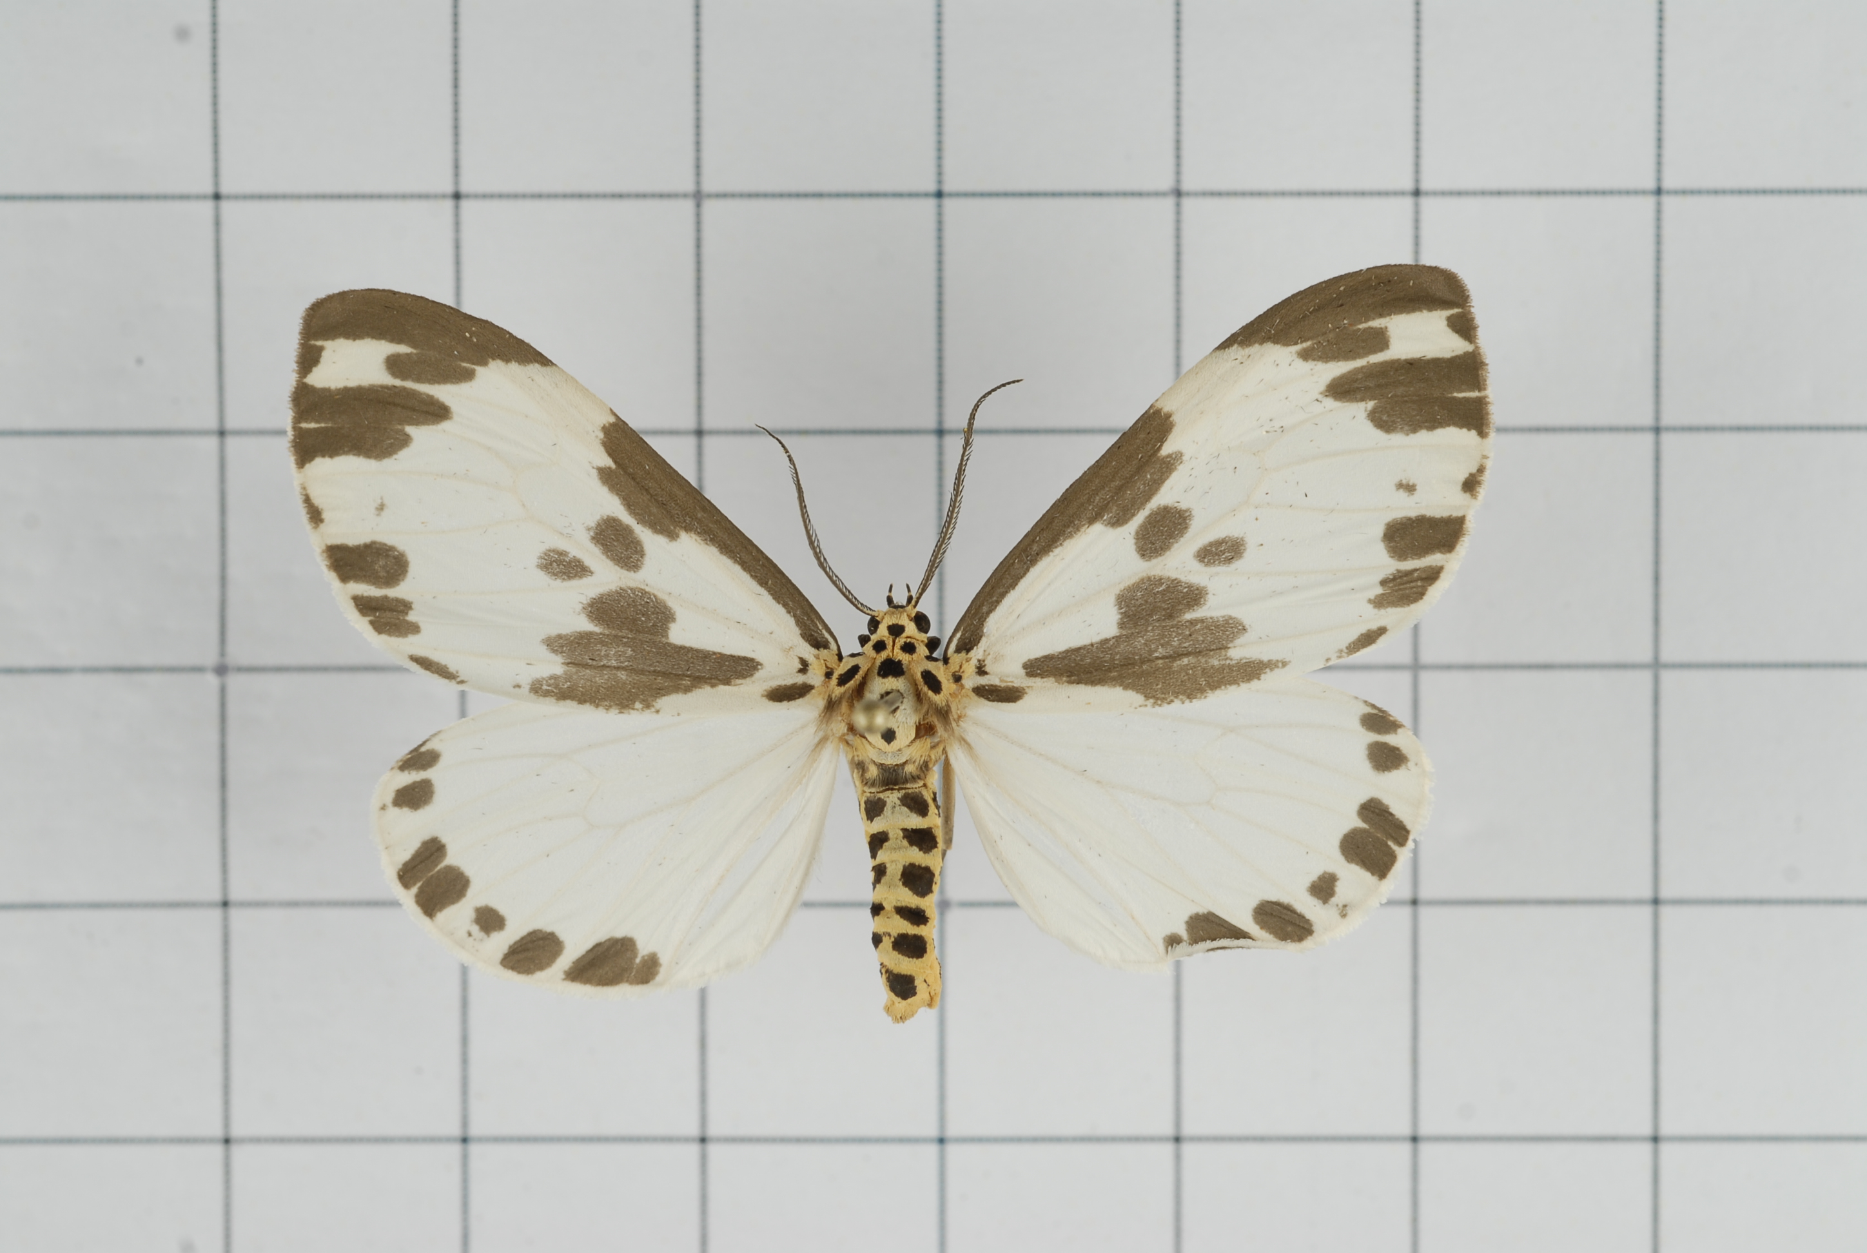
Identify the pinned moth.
Nyctemera carissima formosana
